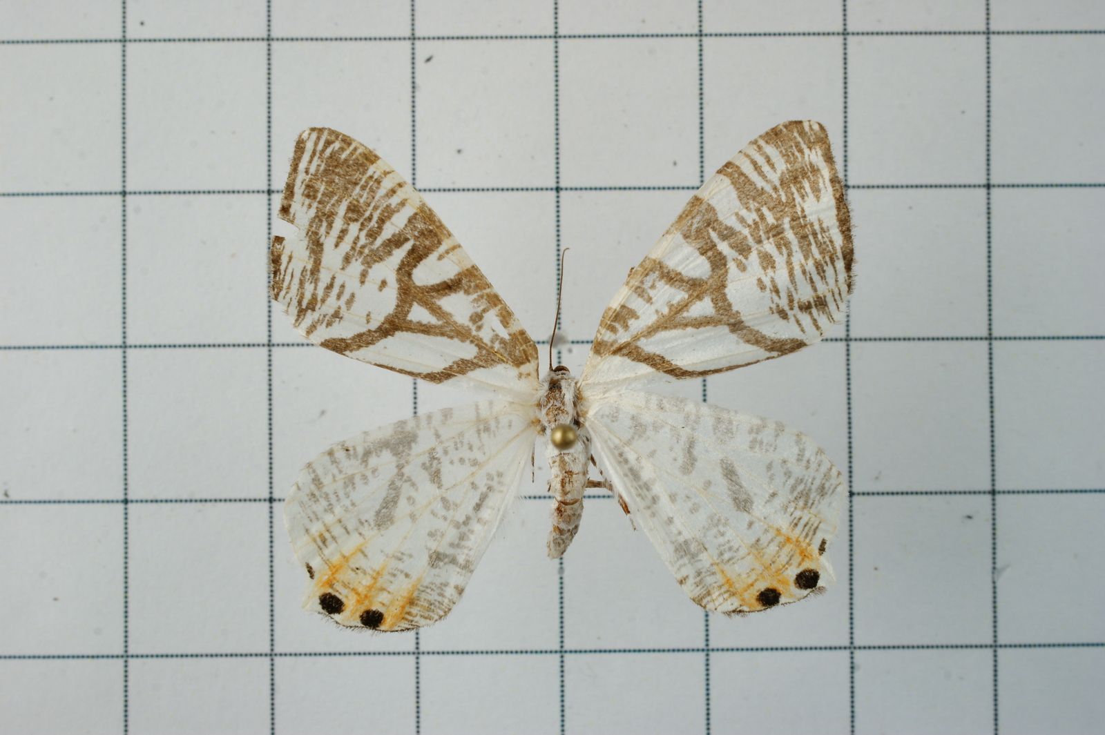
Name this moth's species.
Ourapteryx ramosa
